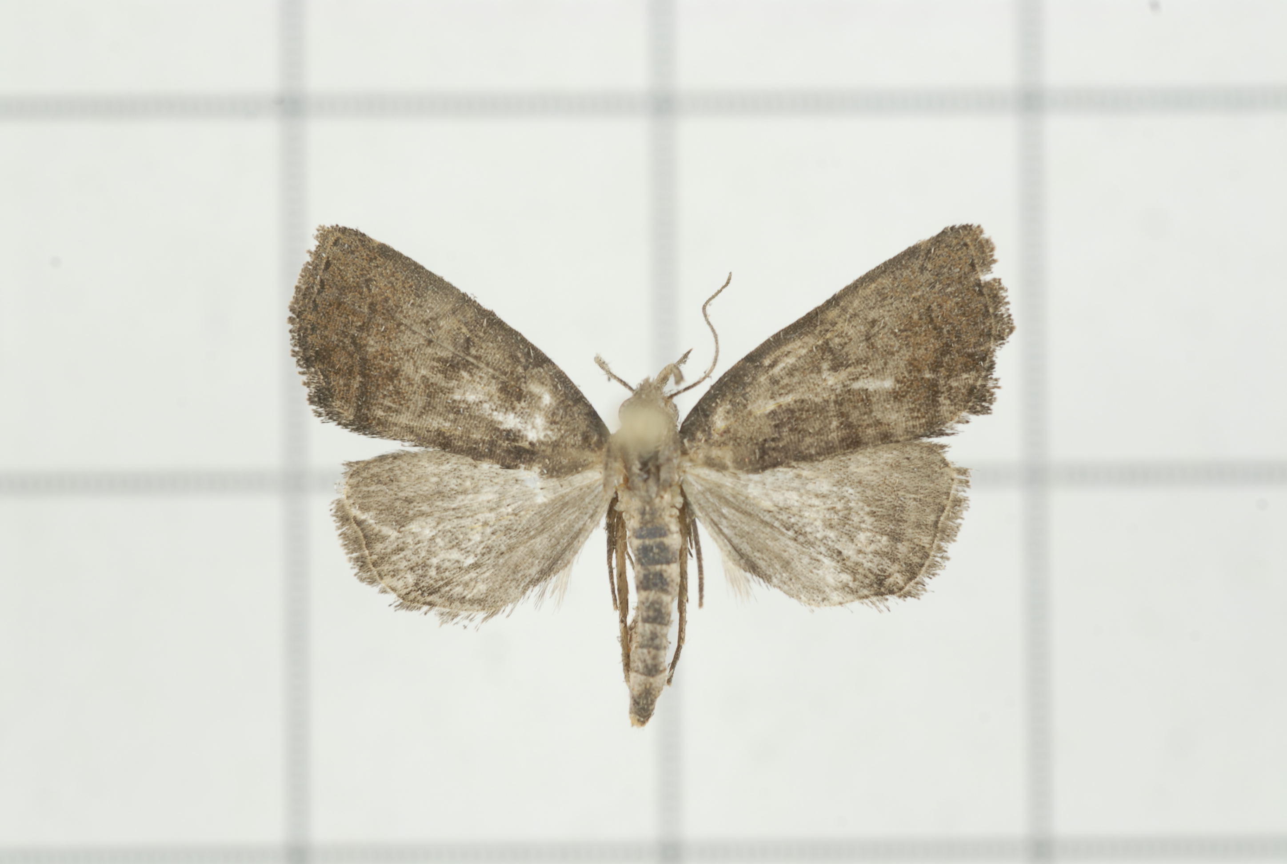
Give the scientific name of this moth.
Herminia kurokoi
